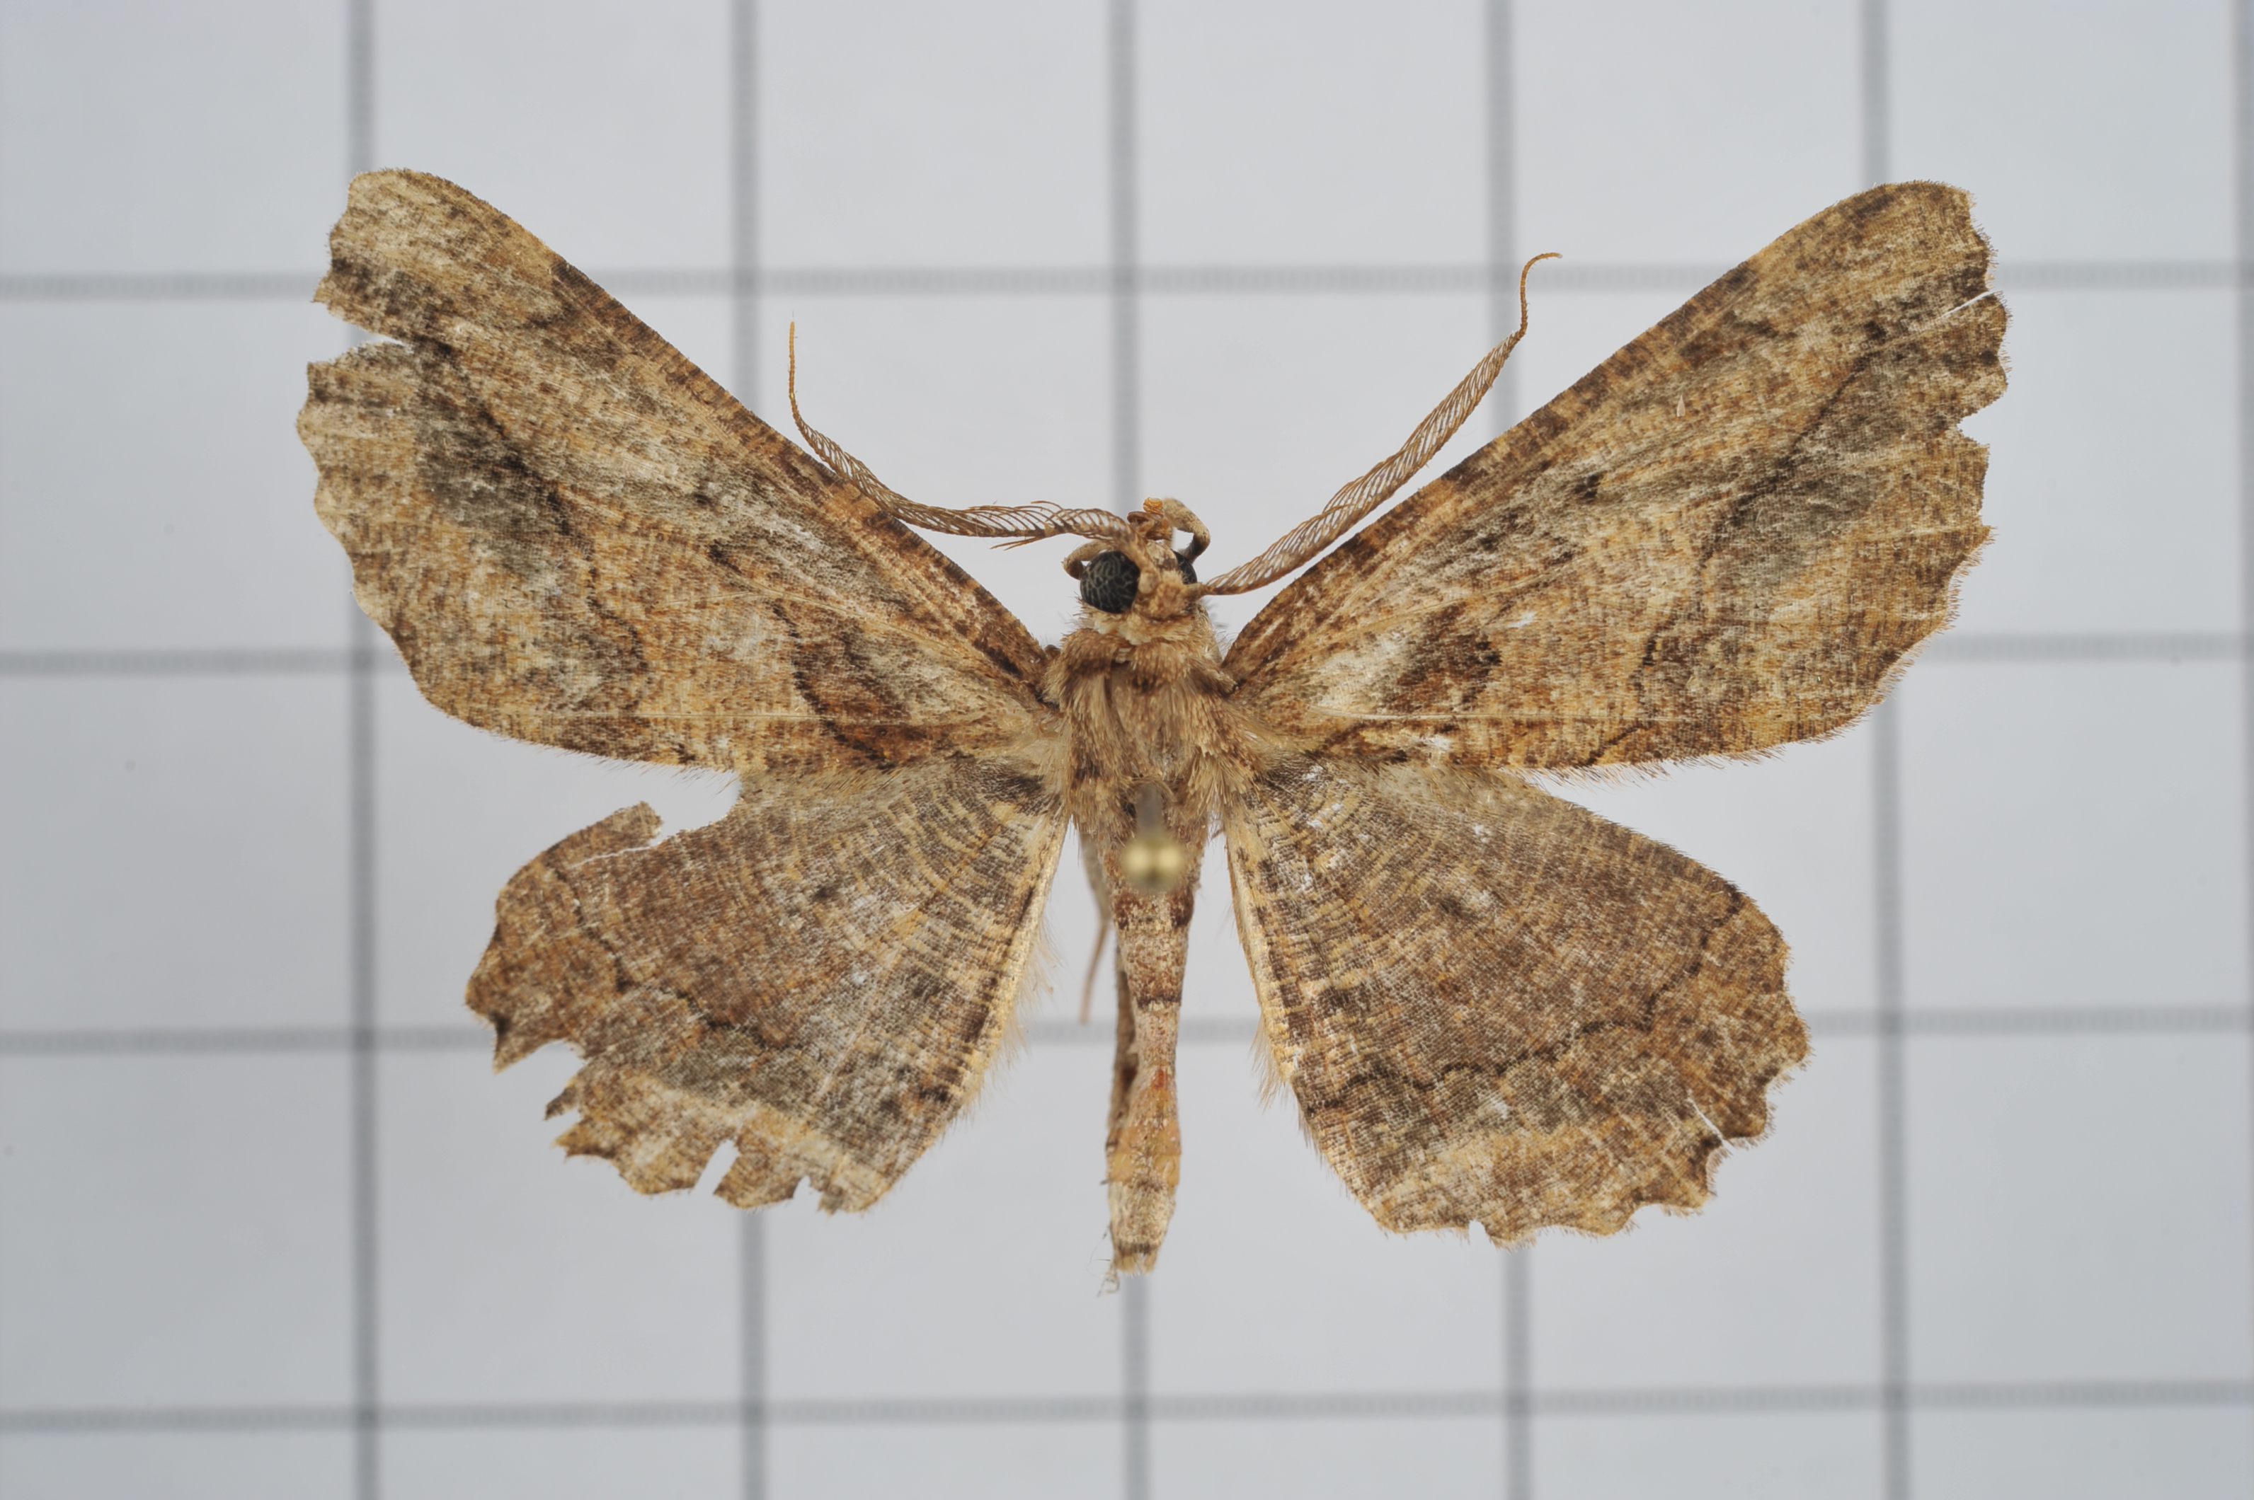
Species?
Menophra anaplagiata
